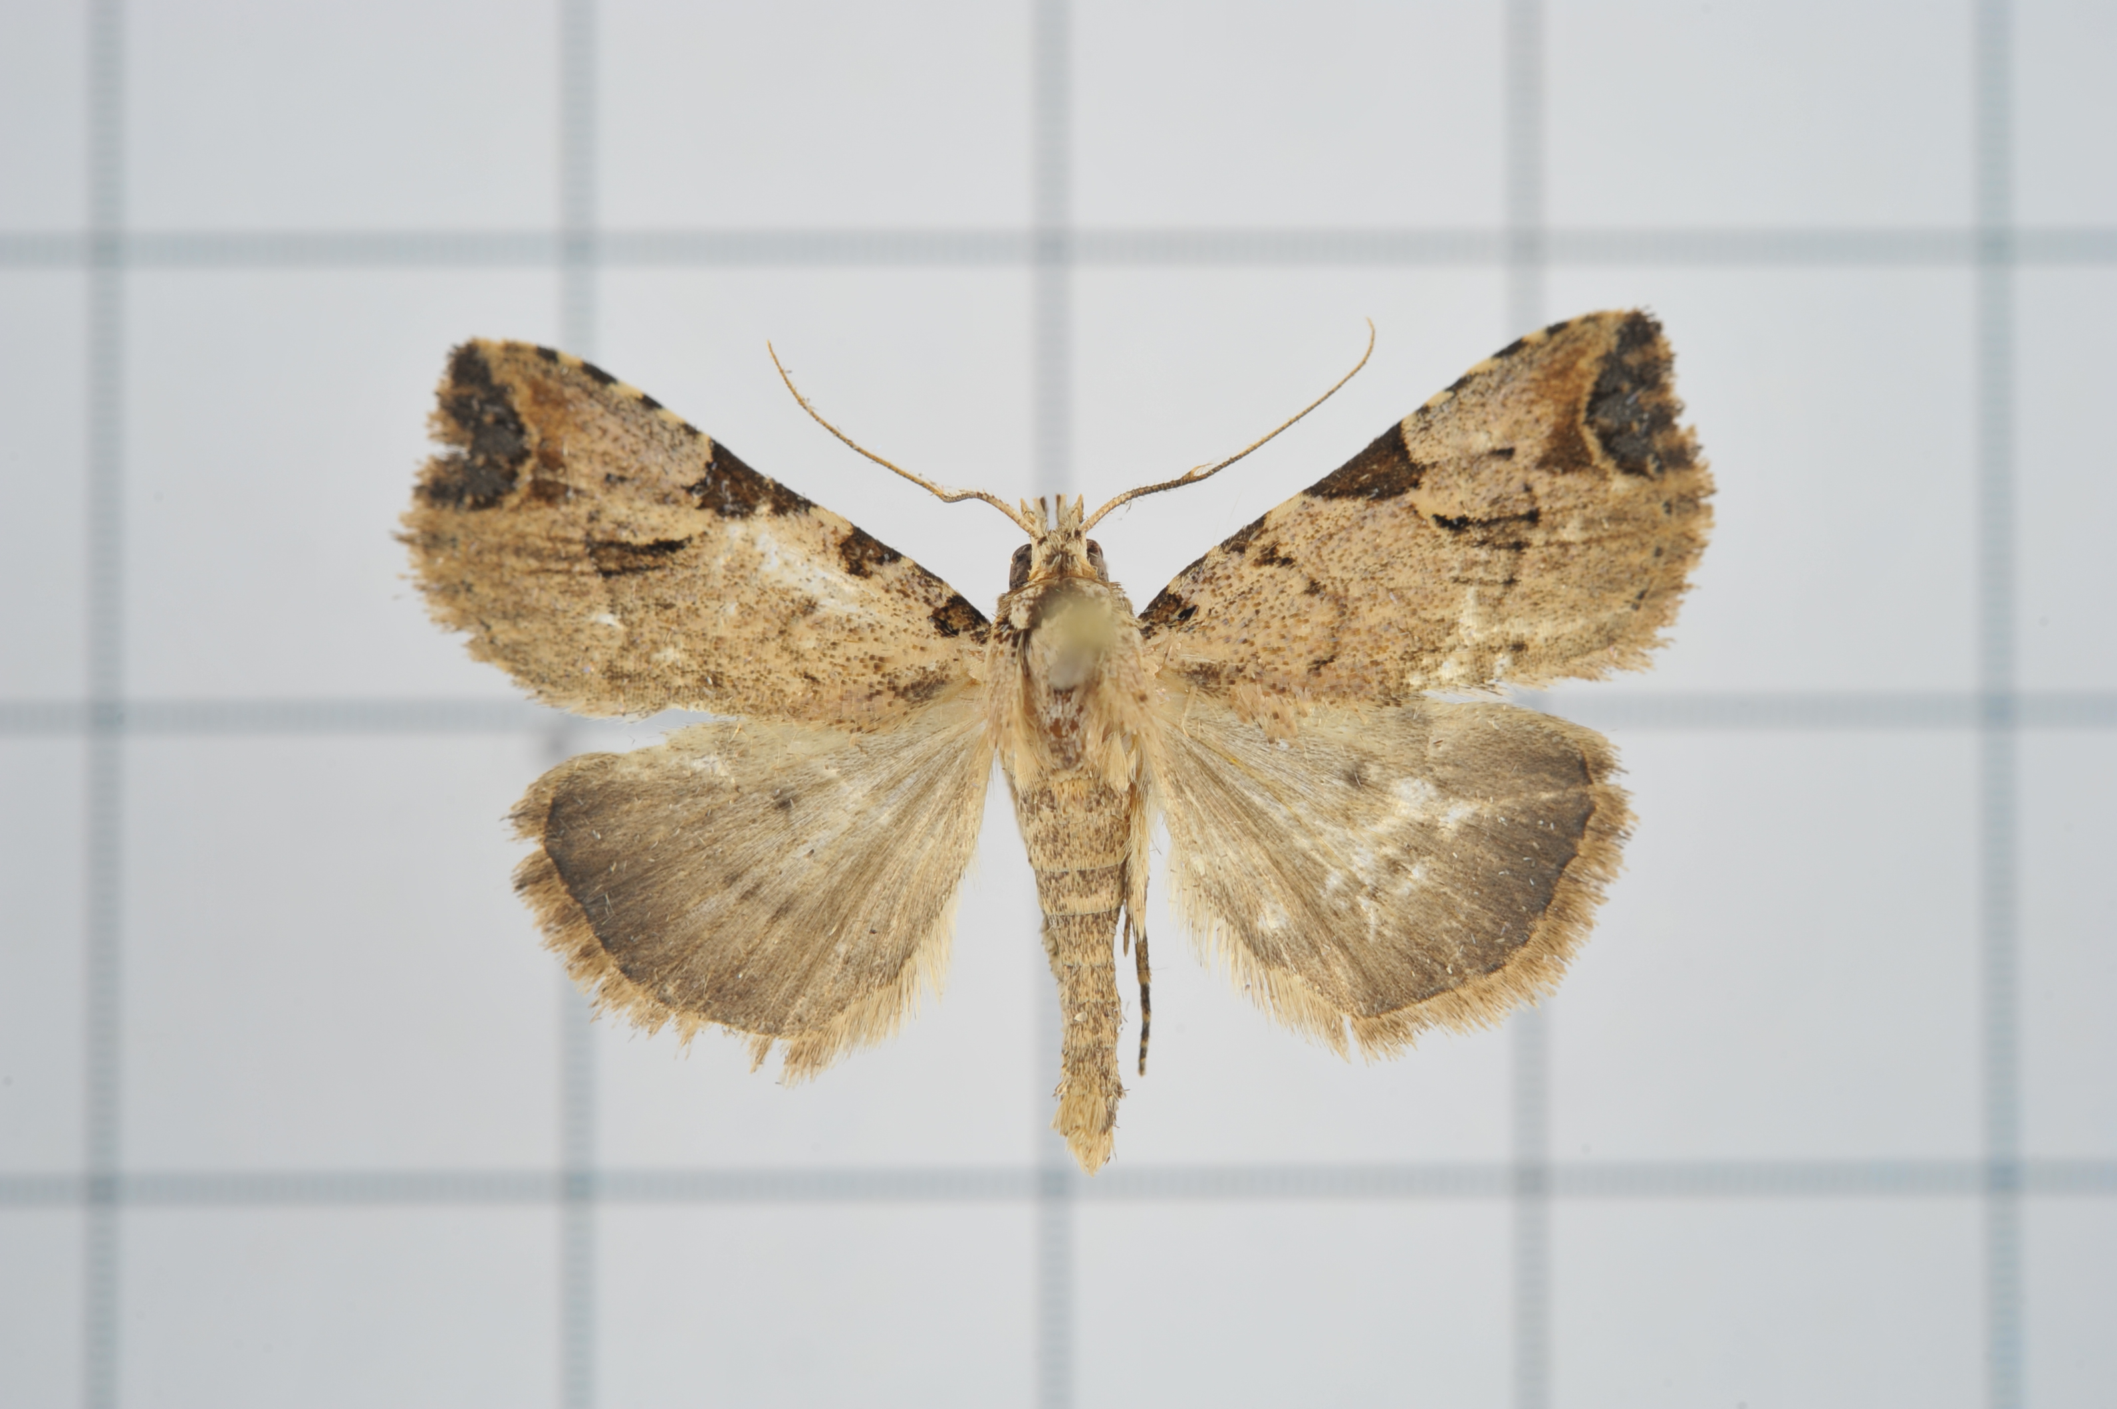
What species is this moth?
Oglasa costimacula
